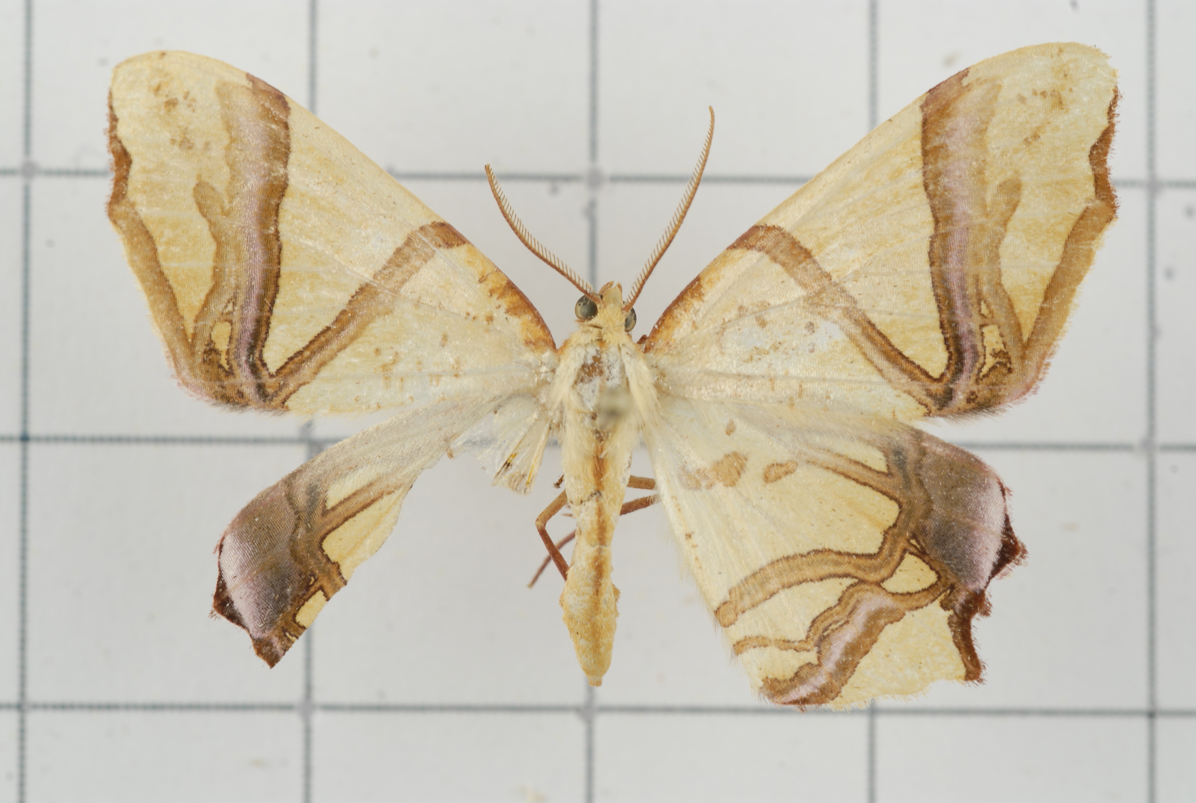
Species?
Trotocraspeda divaricata
